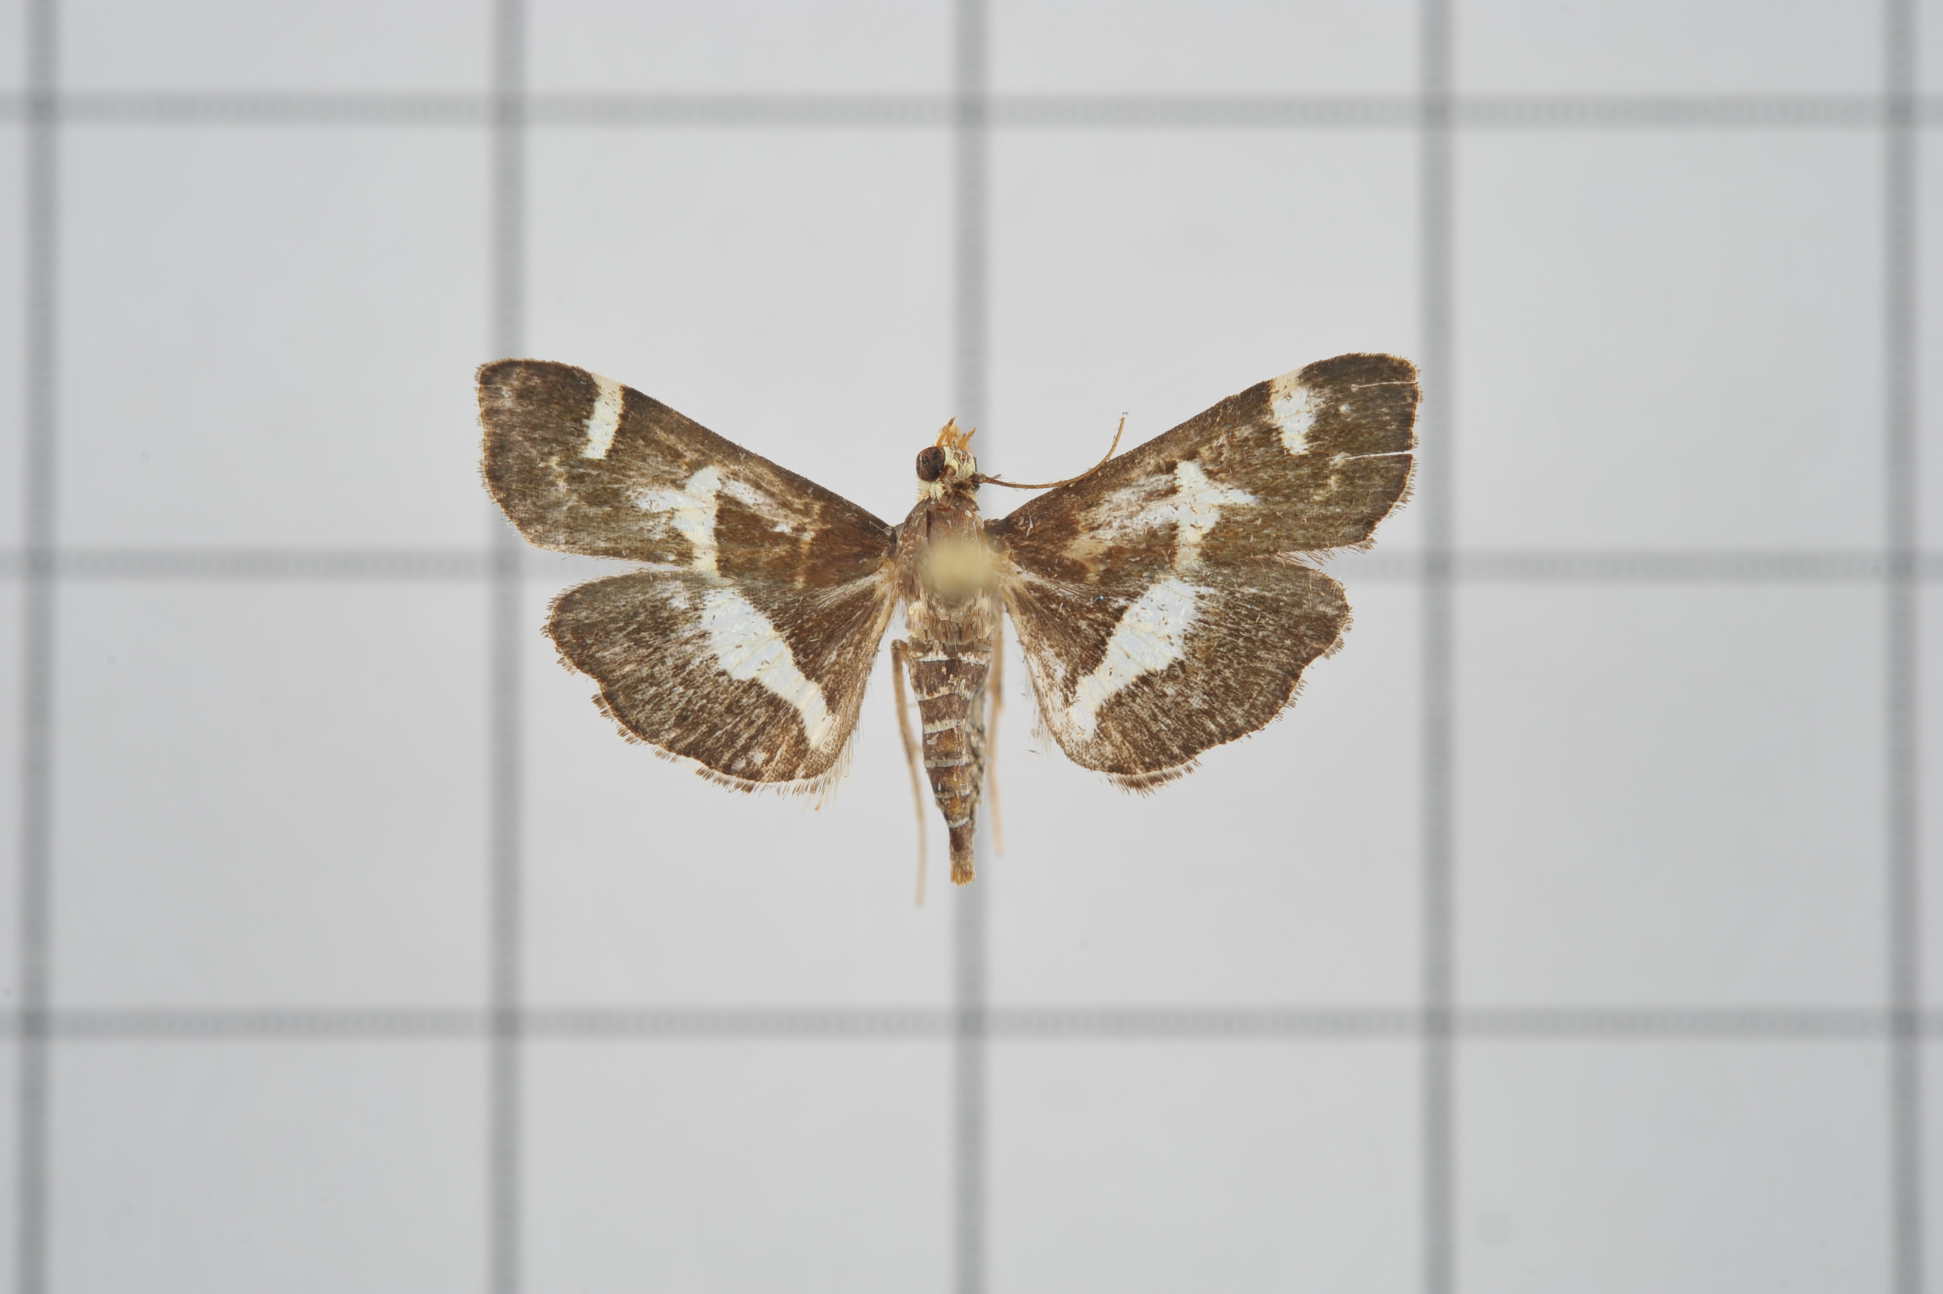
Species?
Spoladea recurvalis
